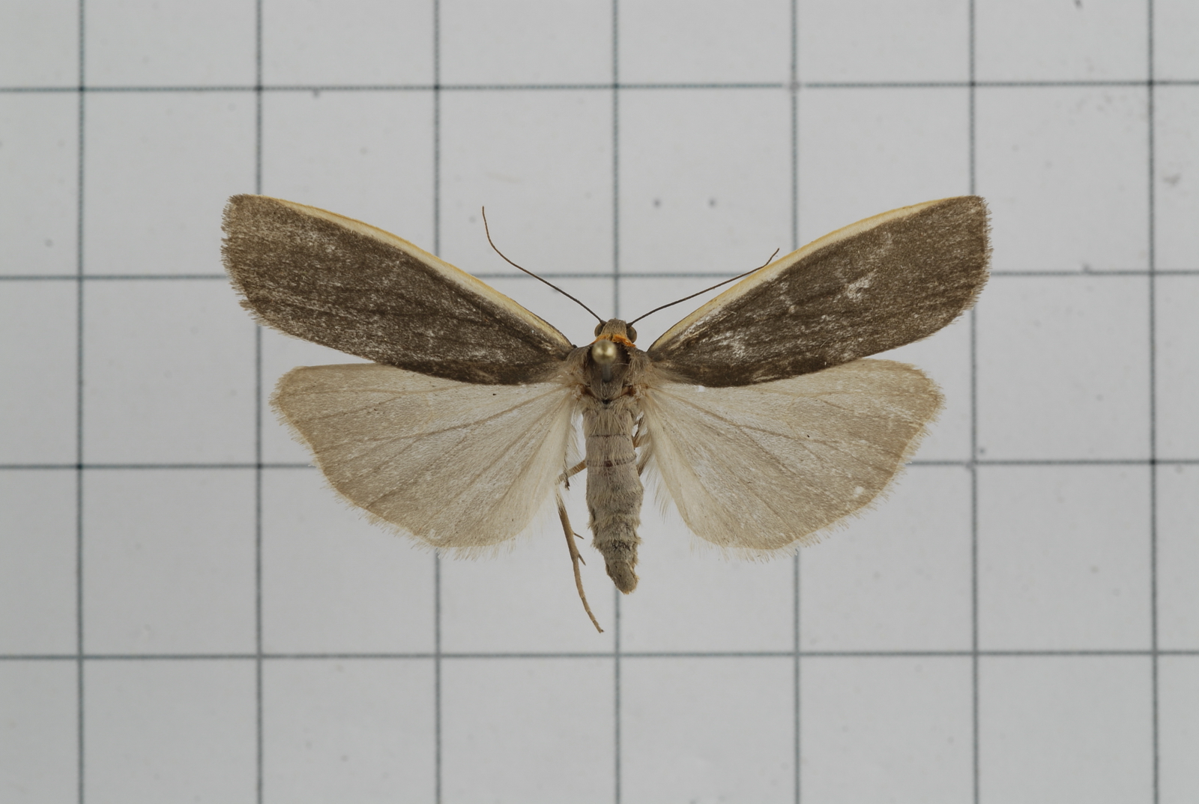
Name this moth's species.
Ghoria subpurpurea
